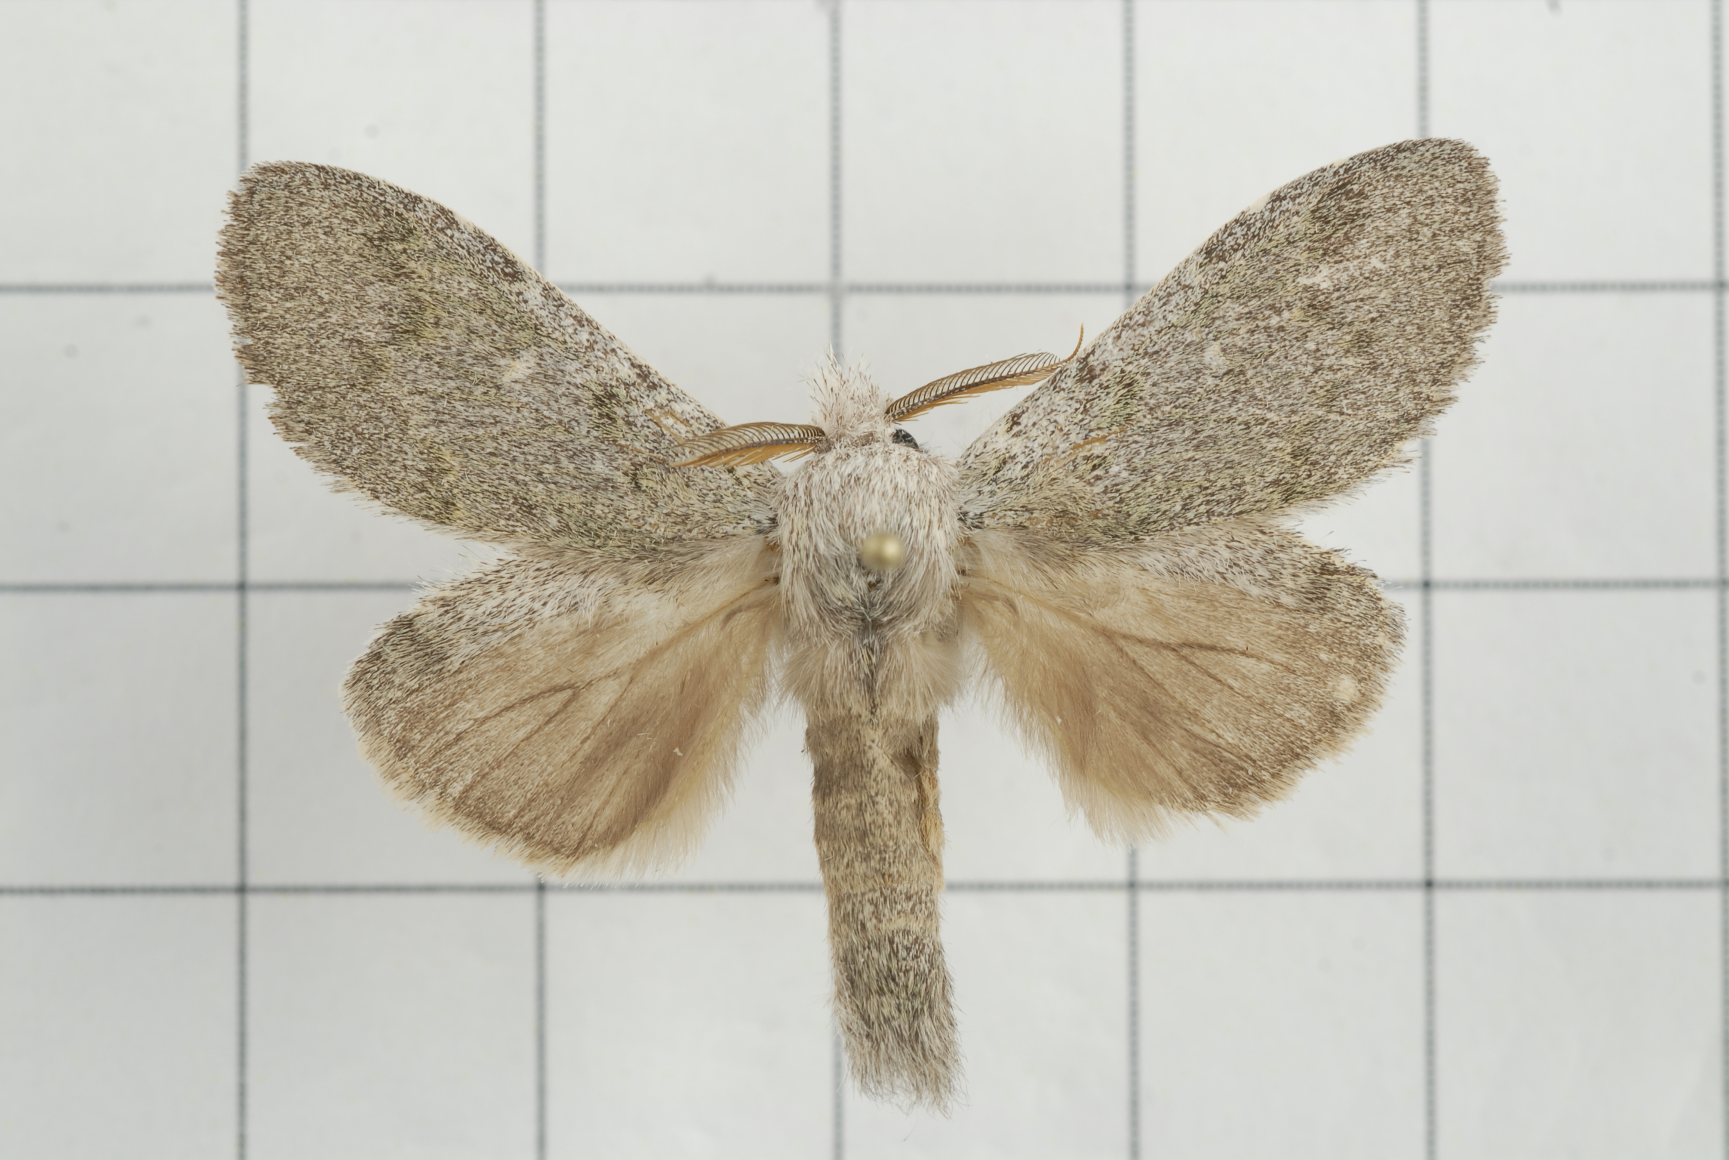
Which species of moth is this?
Syntypistis subgeneris subgeneris
